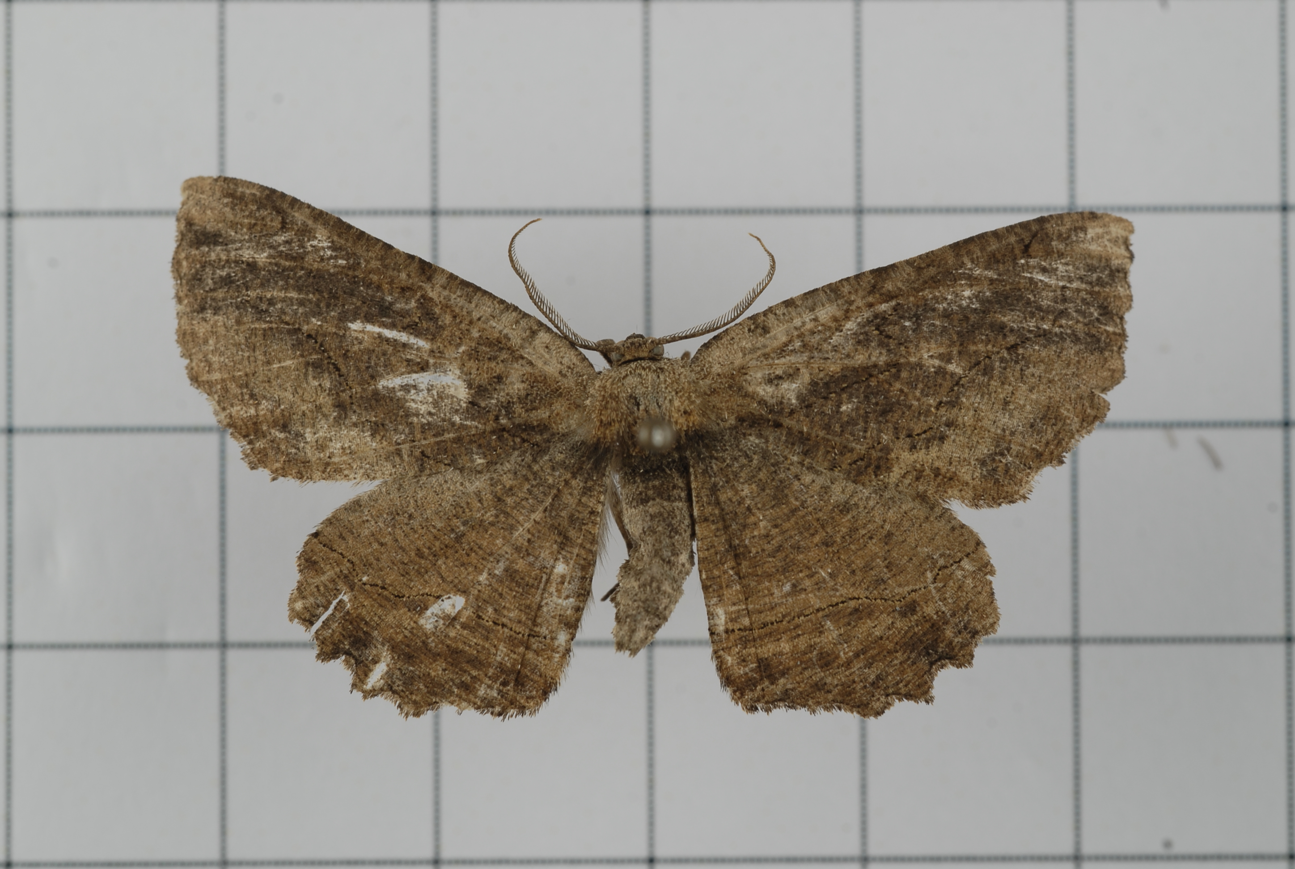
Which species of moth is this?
Phthonandria atrilineata cuneilinearia
